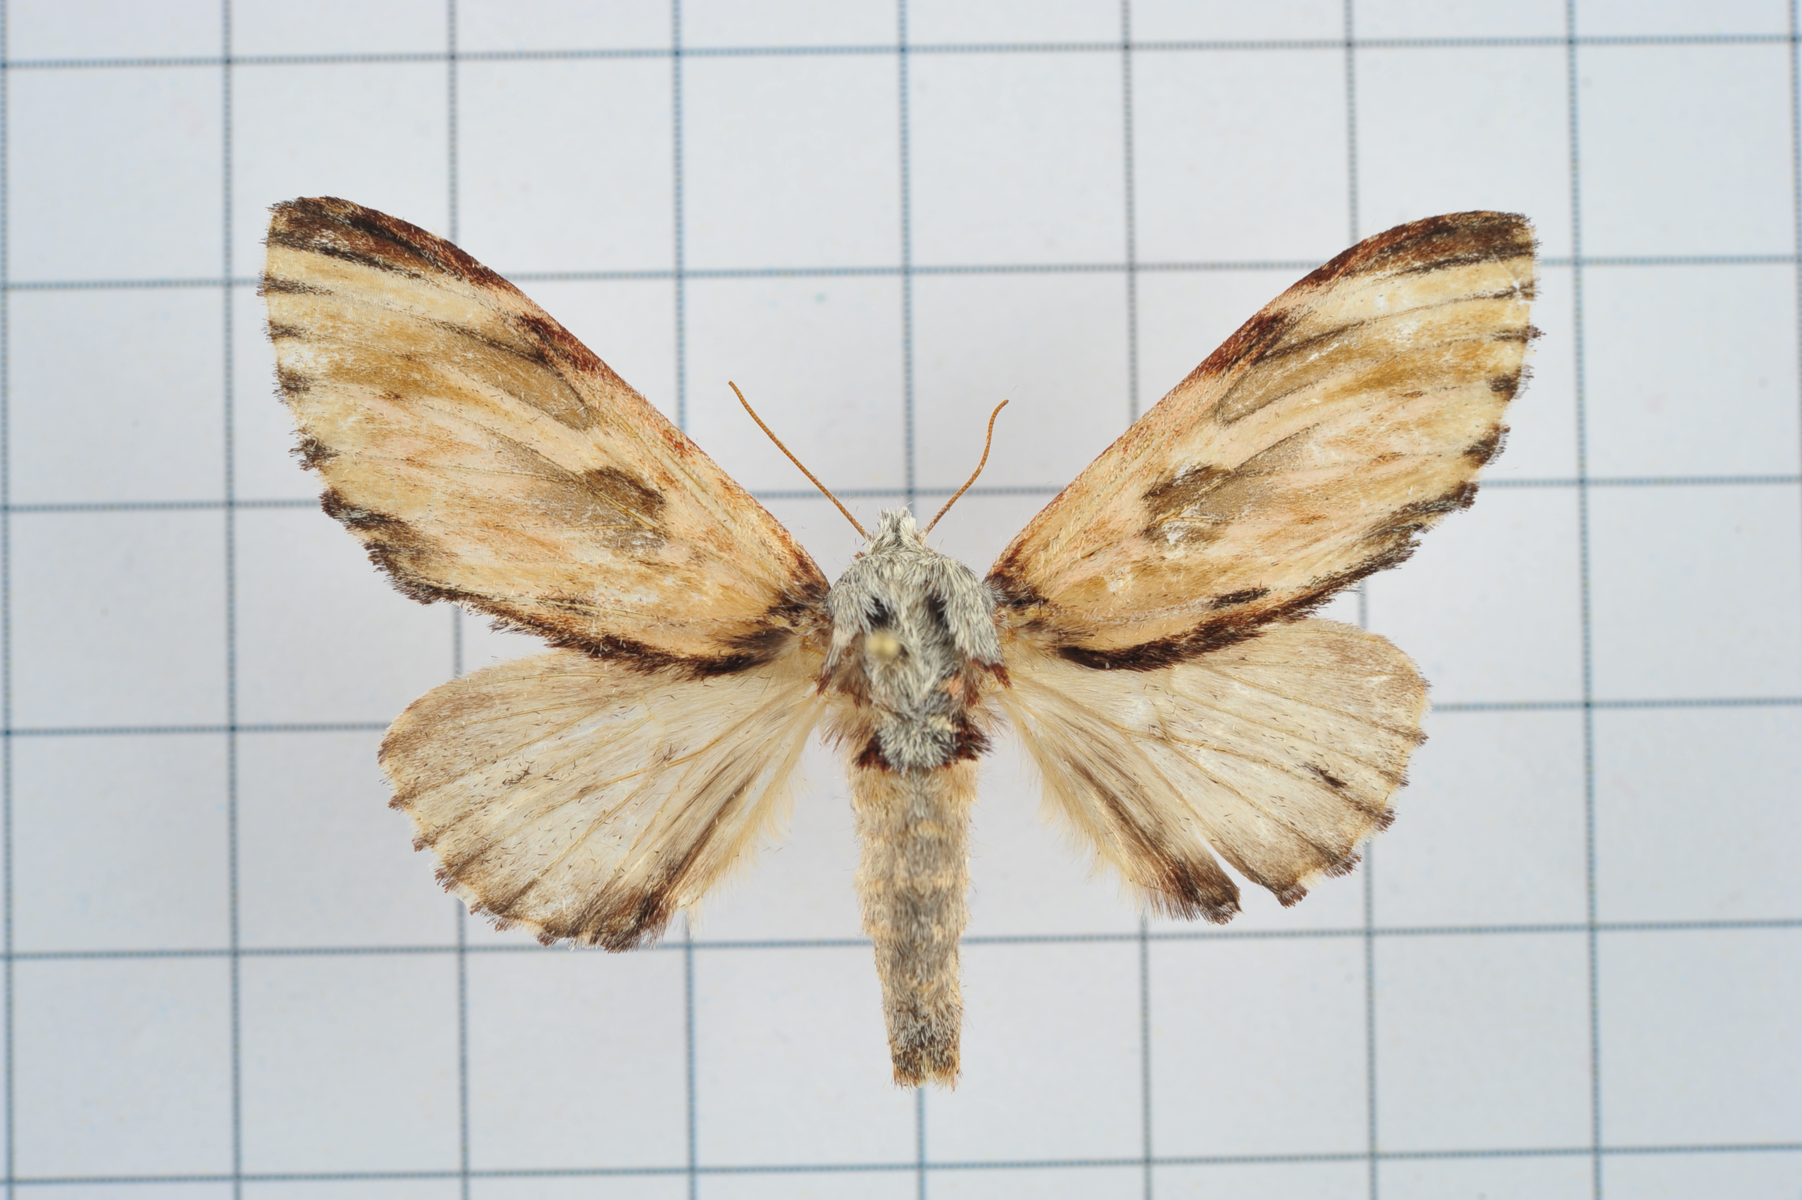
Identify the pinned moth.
Neopheosia fasciata fasciata
